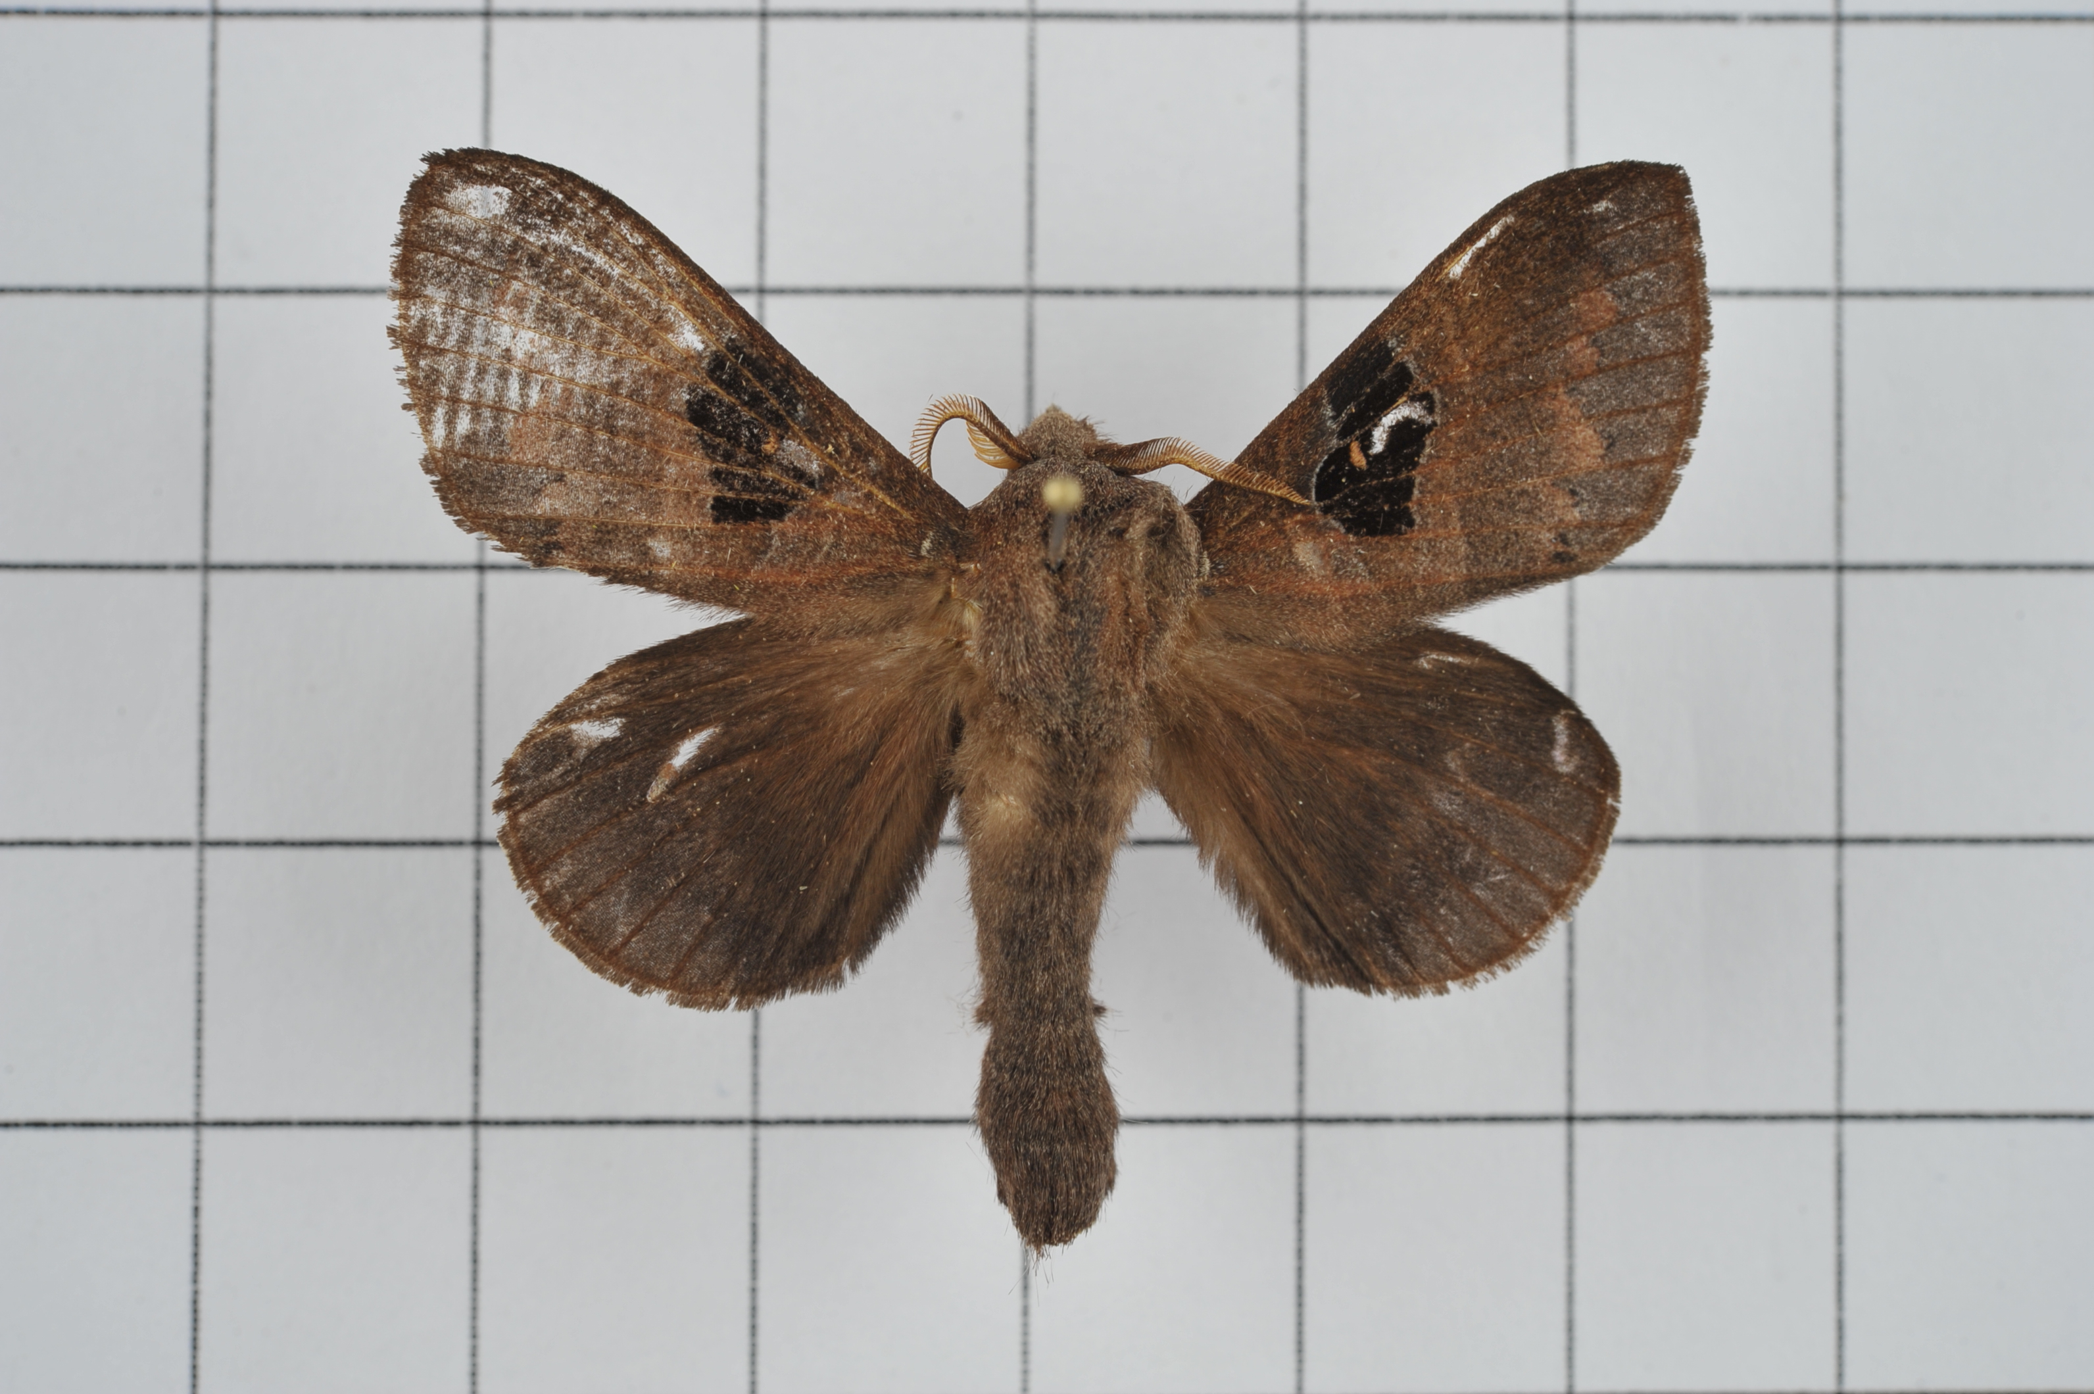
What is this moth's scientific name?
Metanastria hyrtaca
